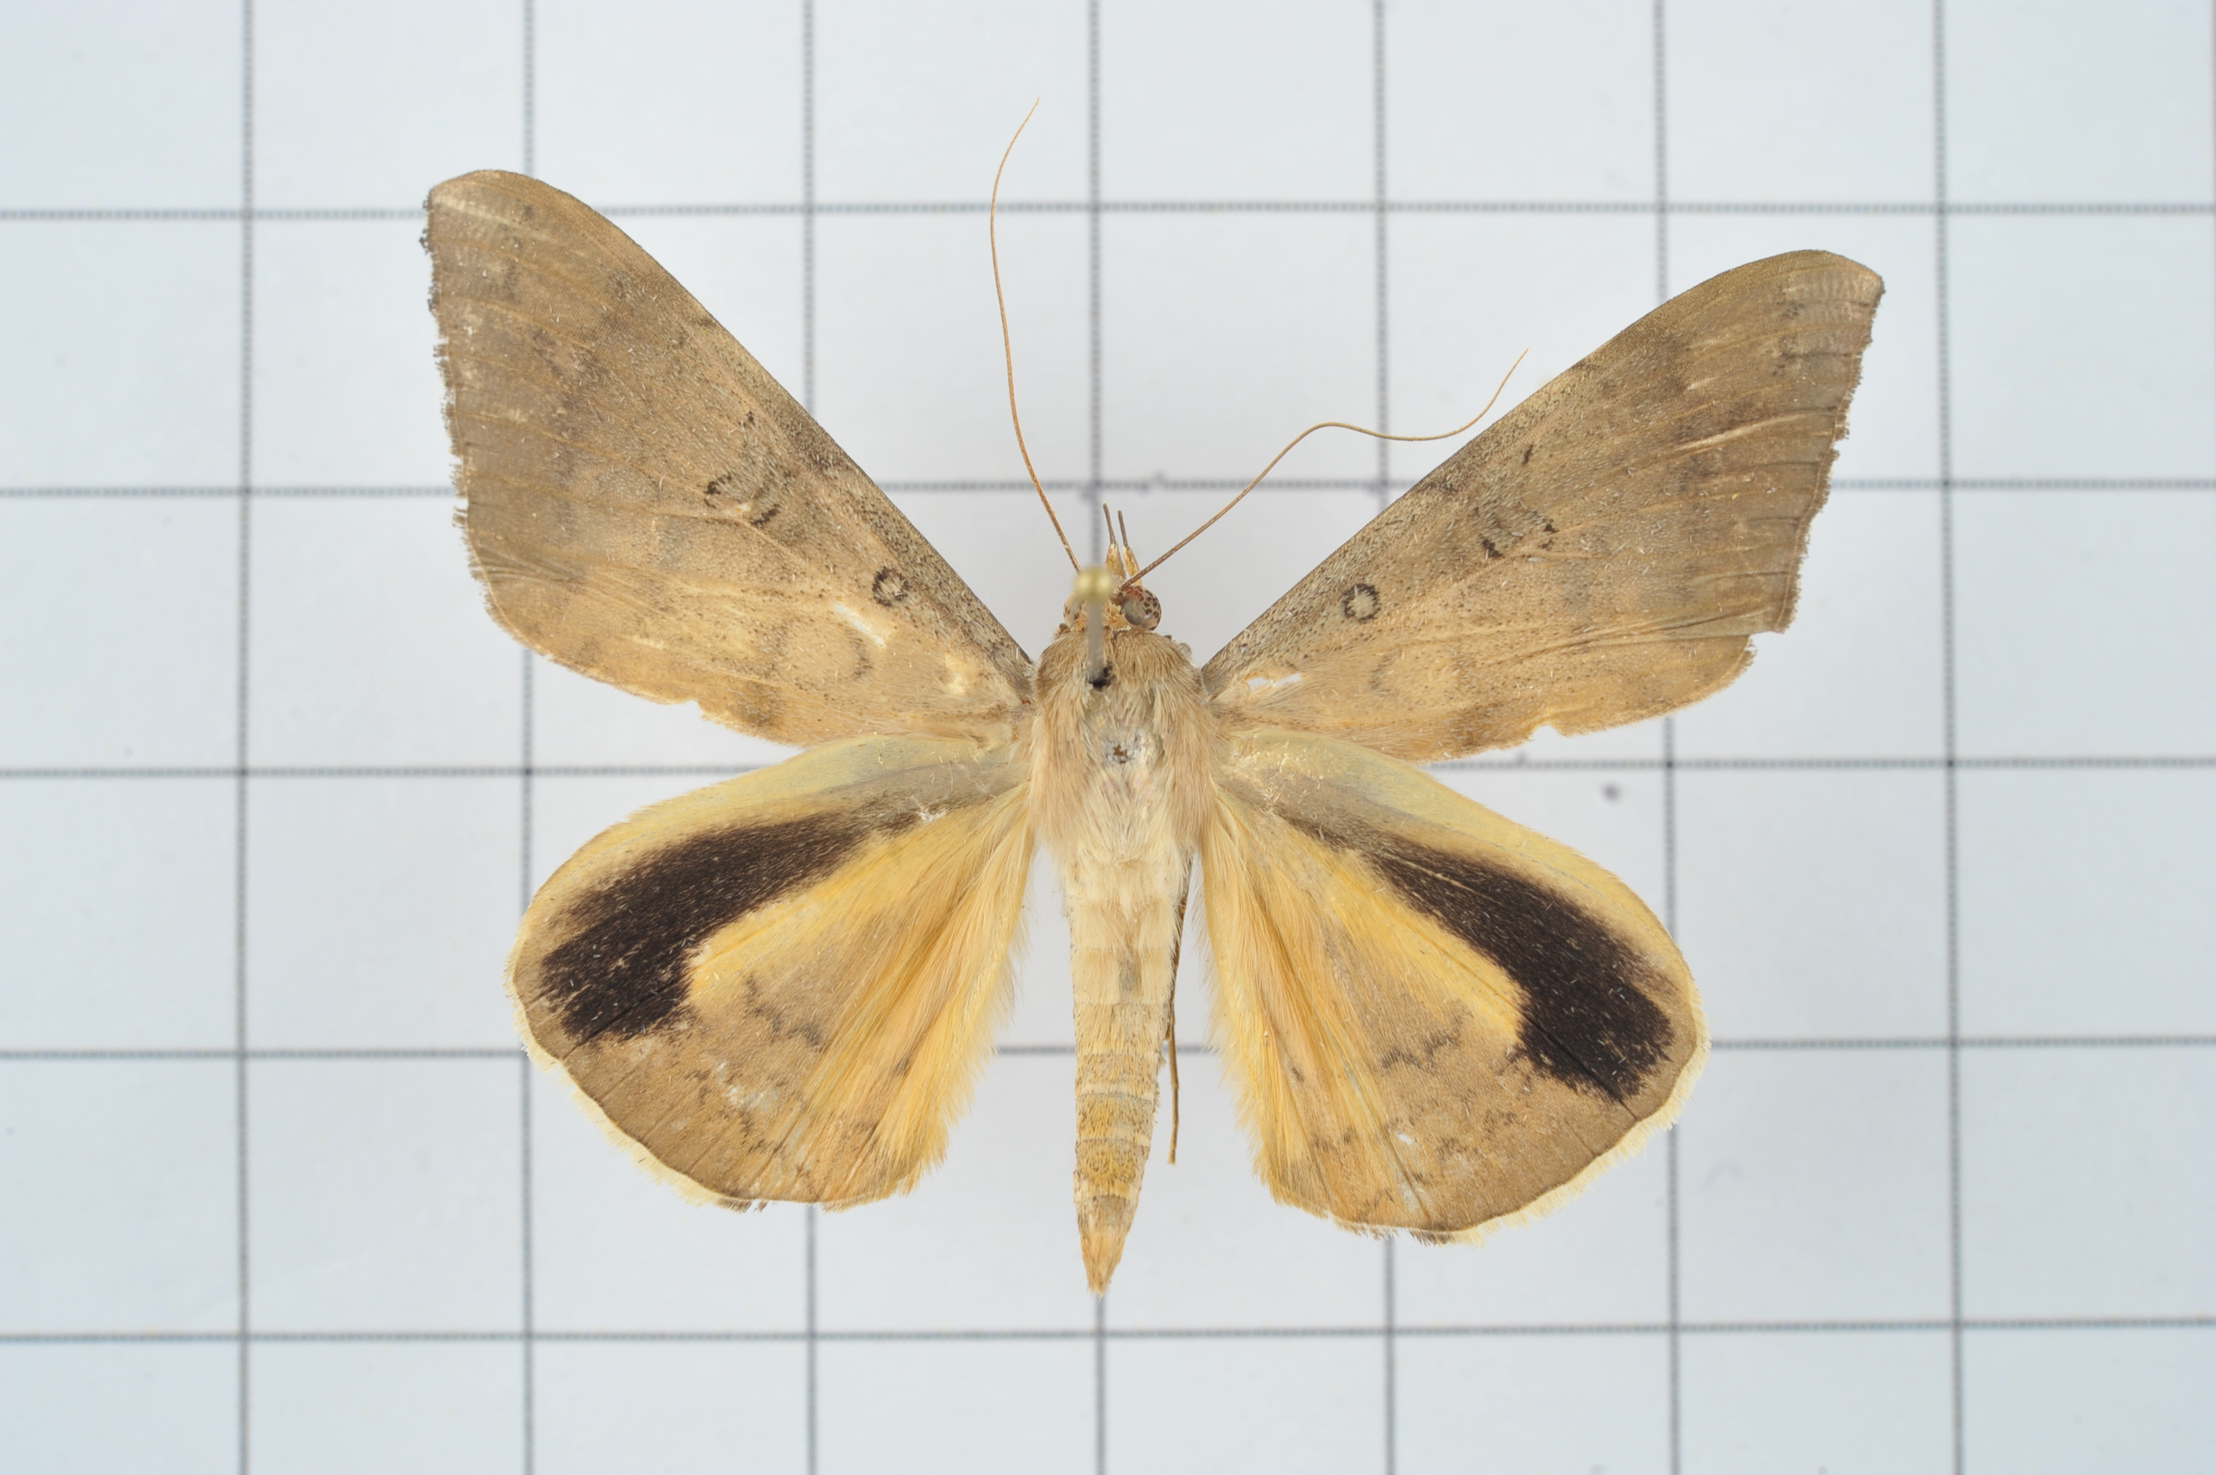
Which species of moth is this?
Oxyodes scrobiculata
